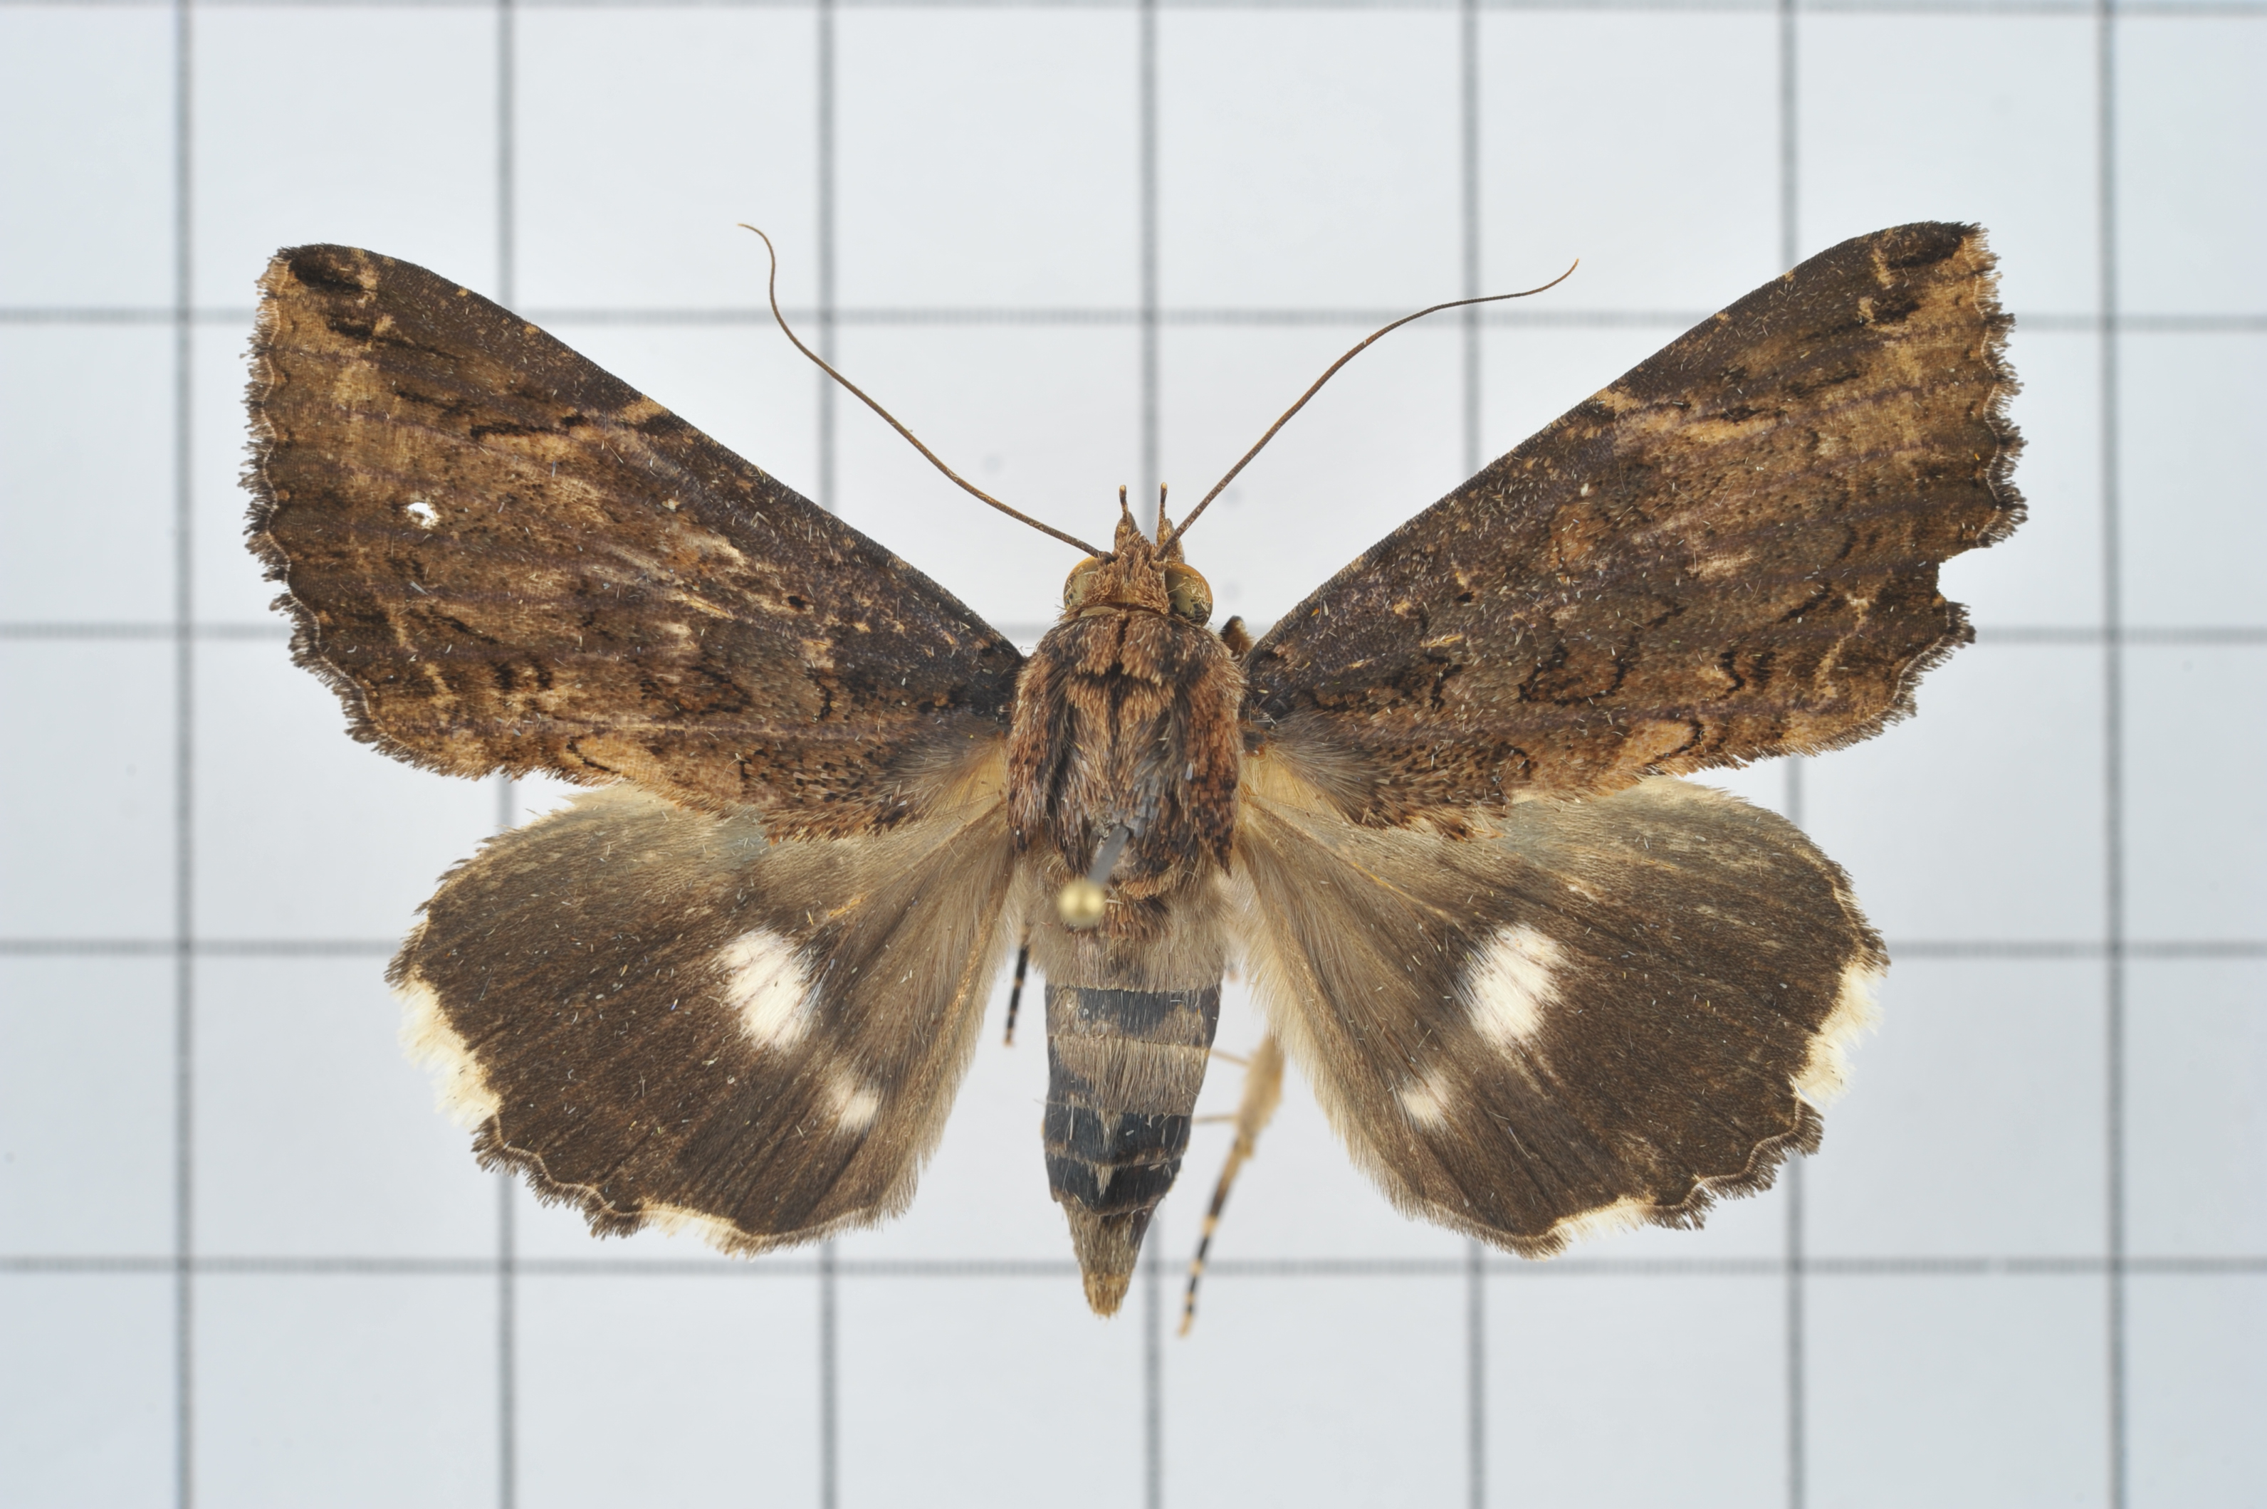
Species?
Ercheia cyllaria
